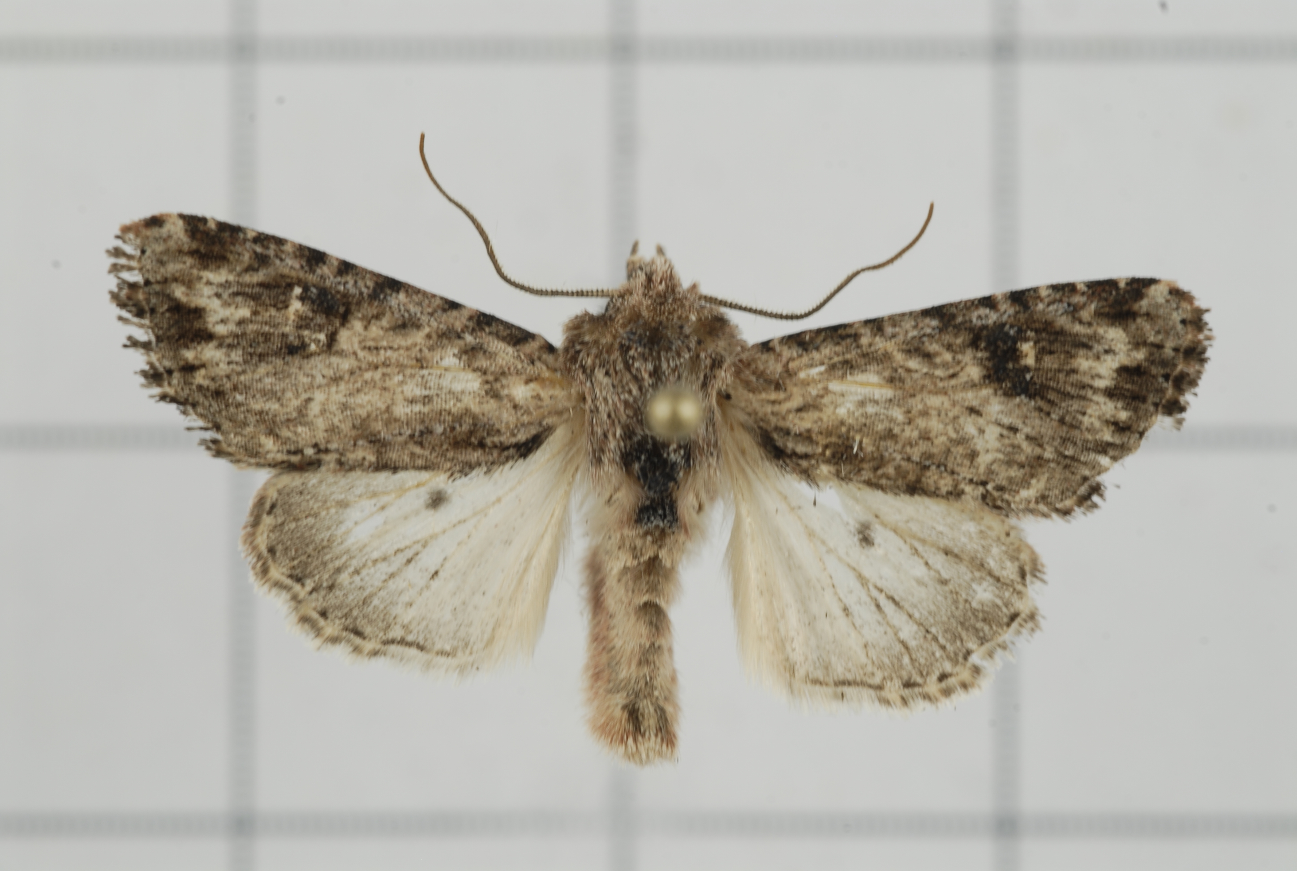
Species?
Lithopolia confusa confusa
